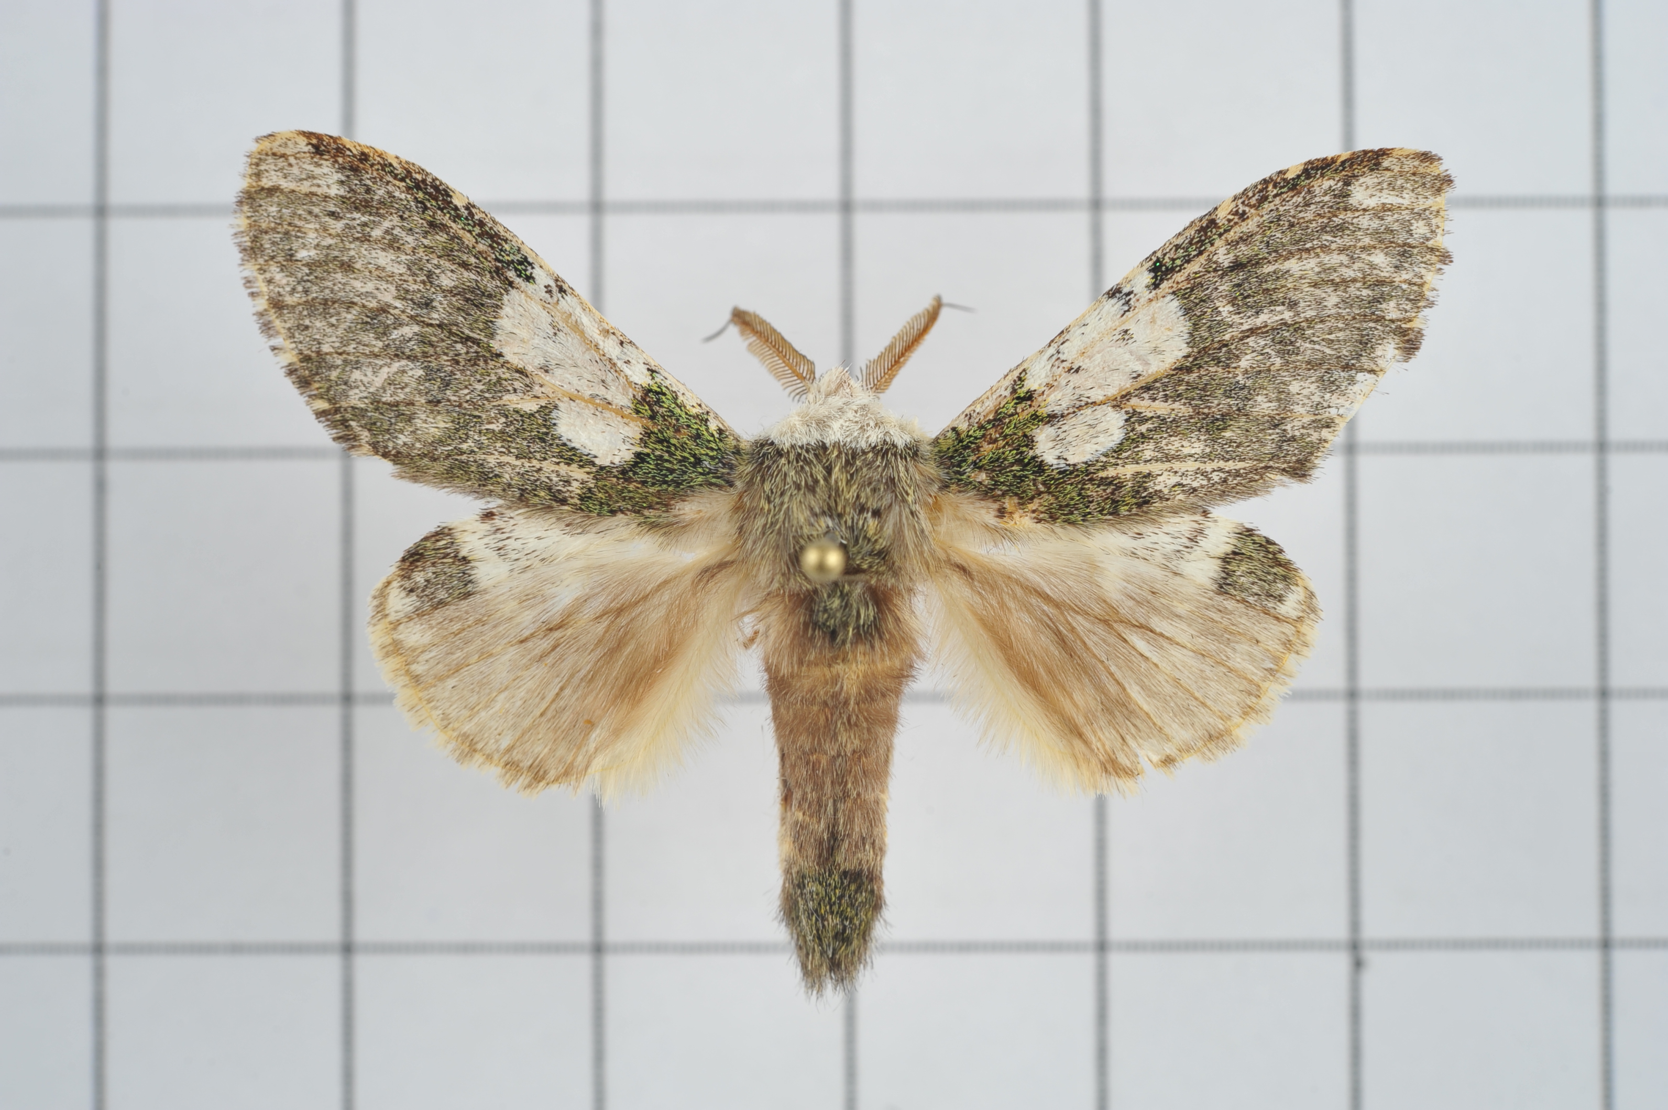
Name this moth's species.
Syntypistis comatus
